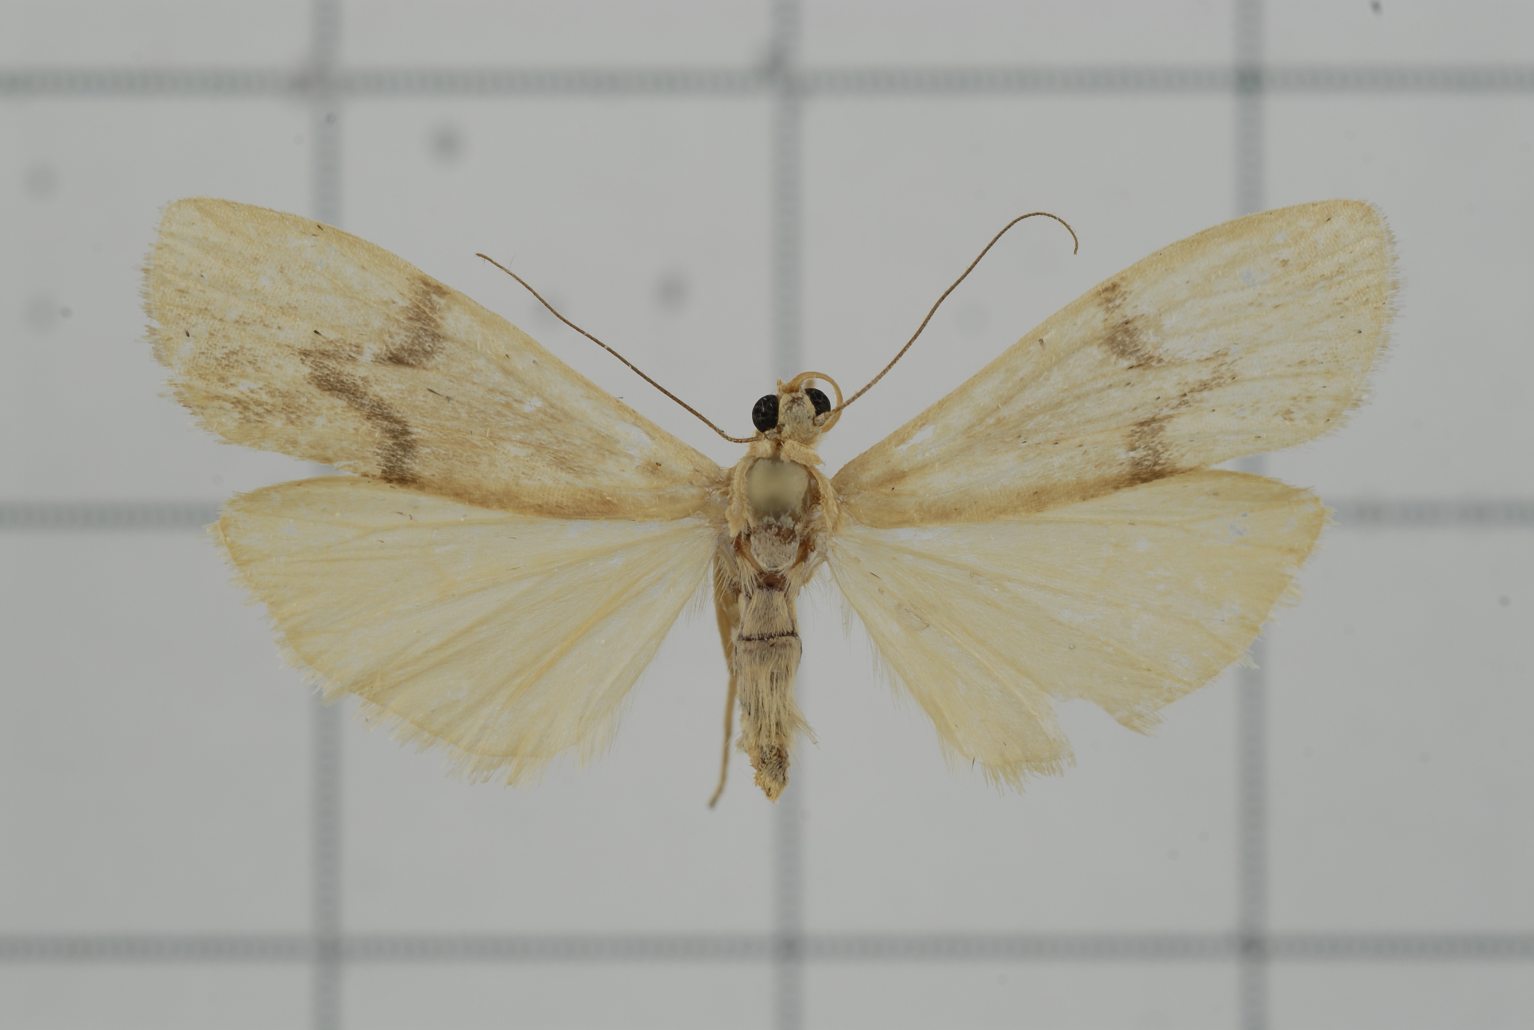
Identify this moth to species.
Teuloma tainebula
